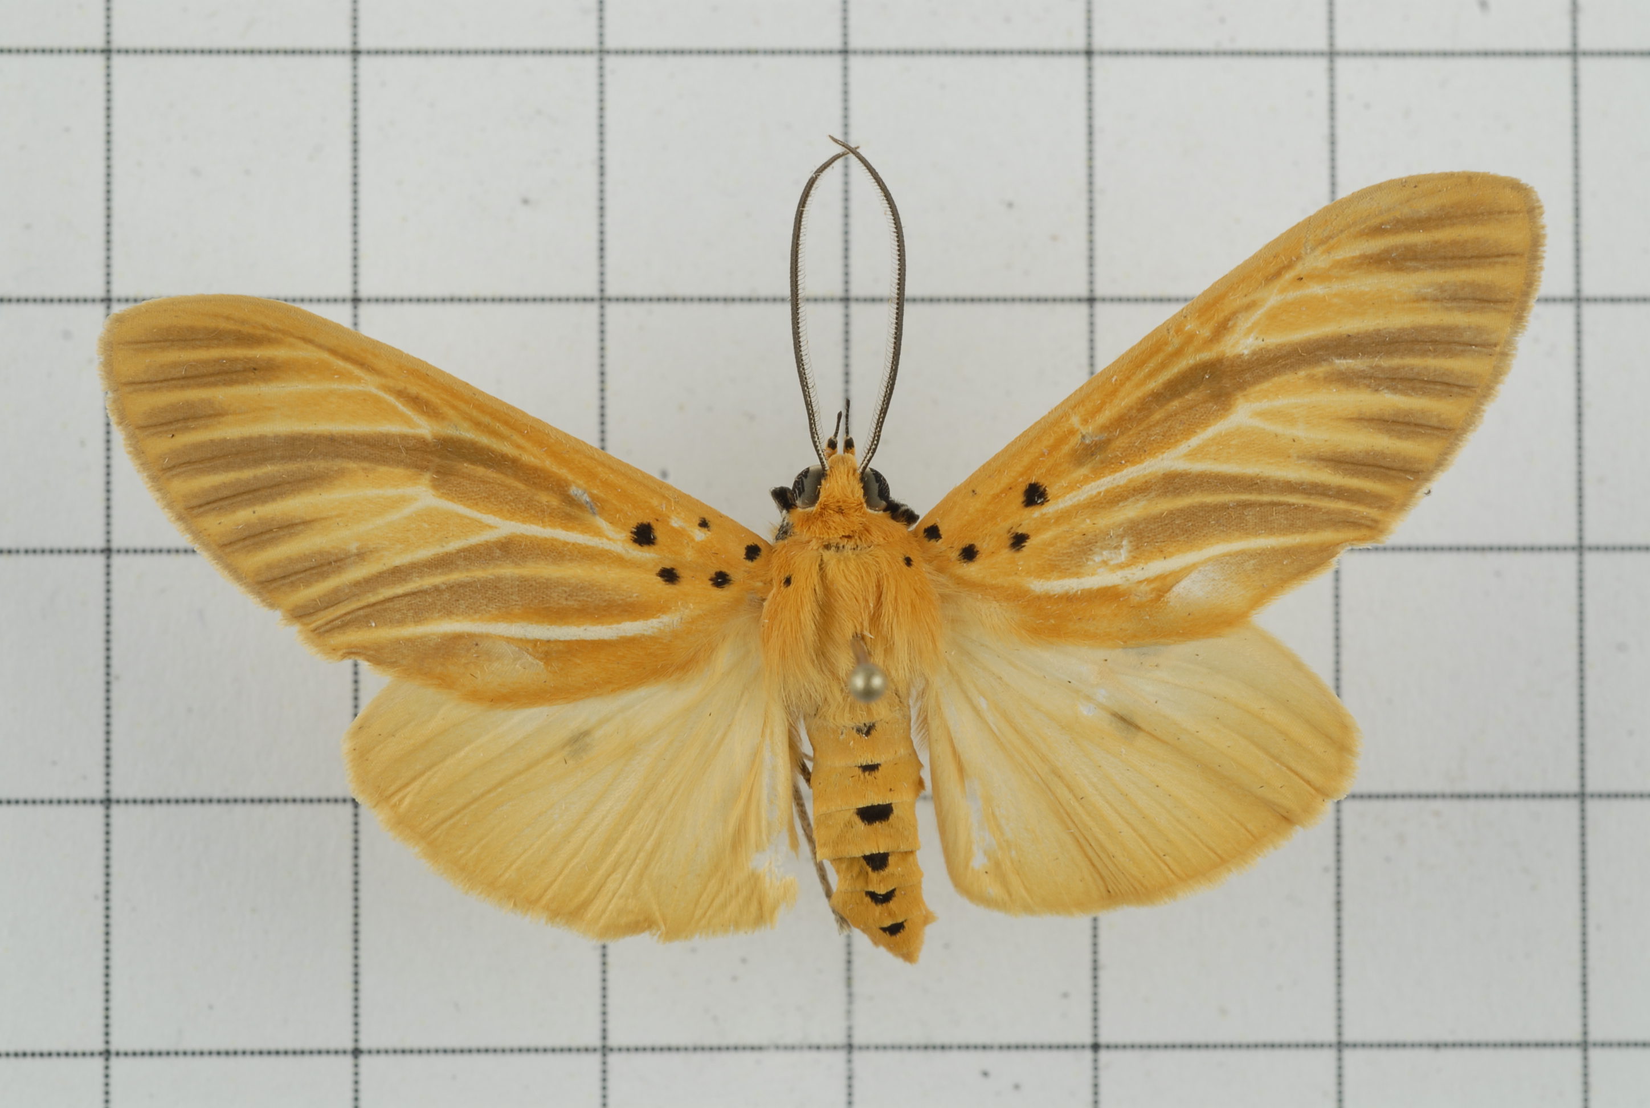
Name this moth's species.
Asota egens confinis
